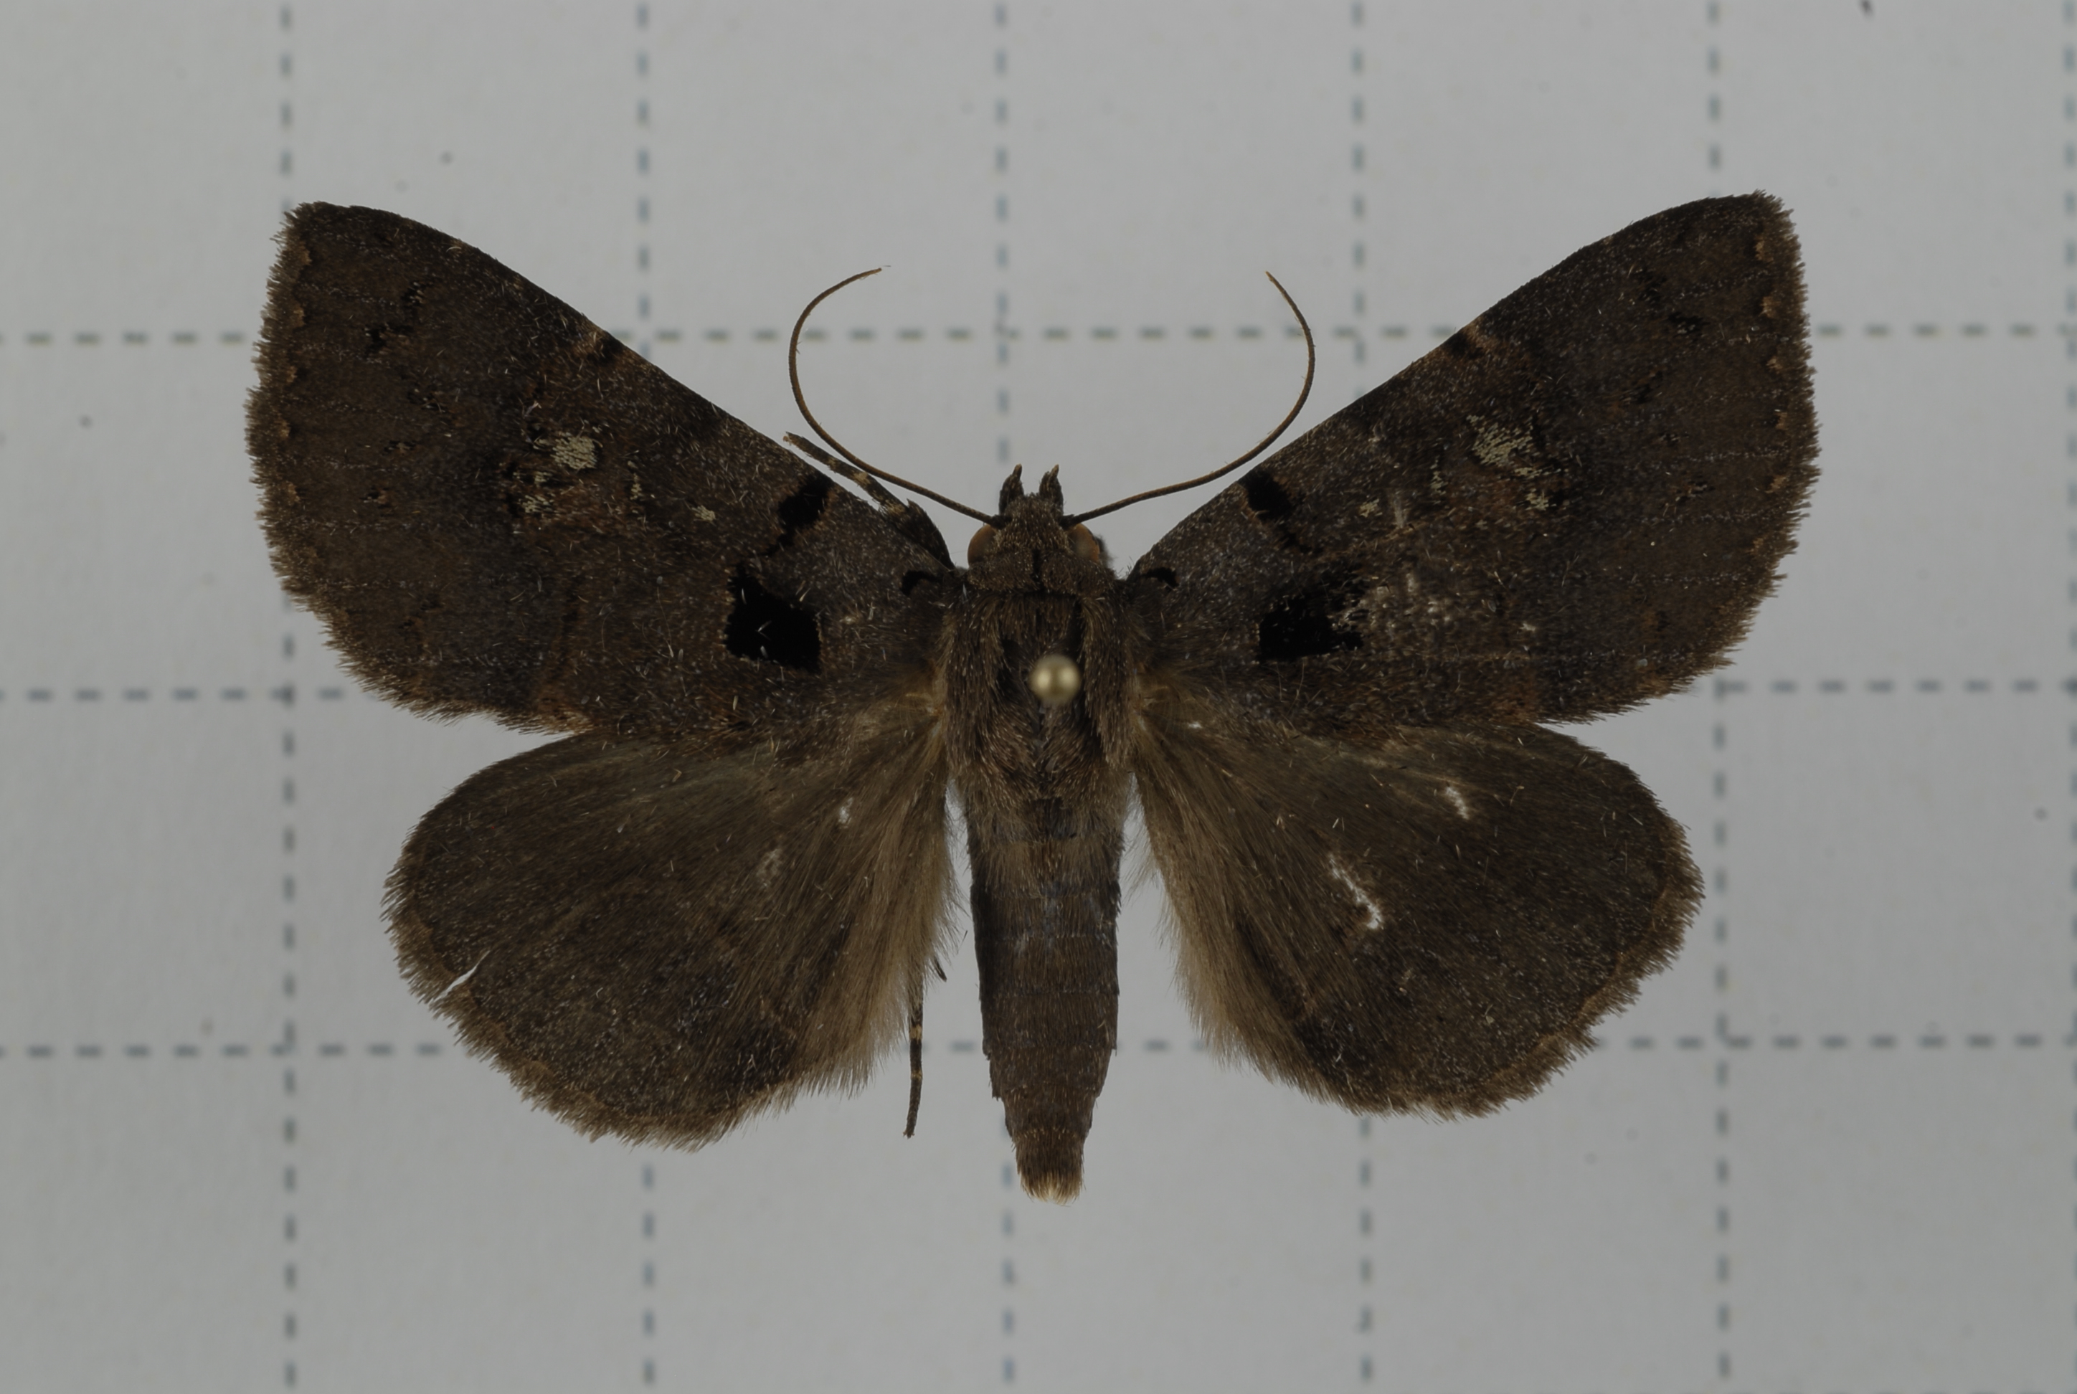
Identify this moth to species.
Avatha bipartita
